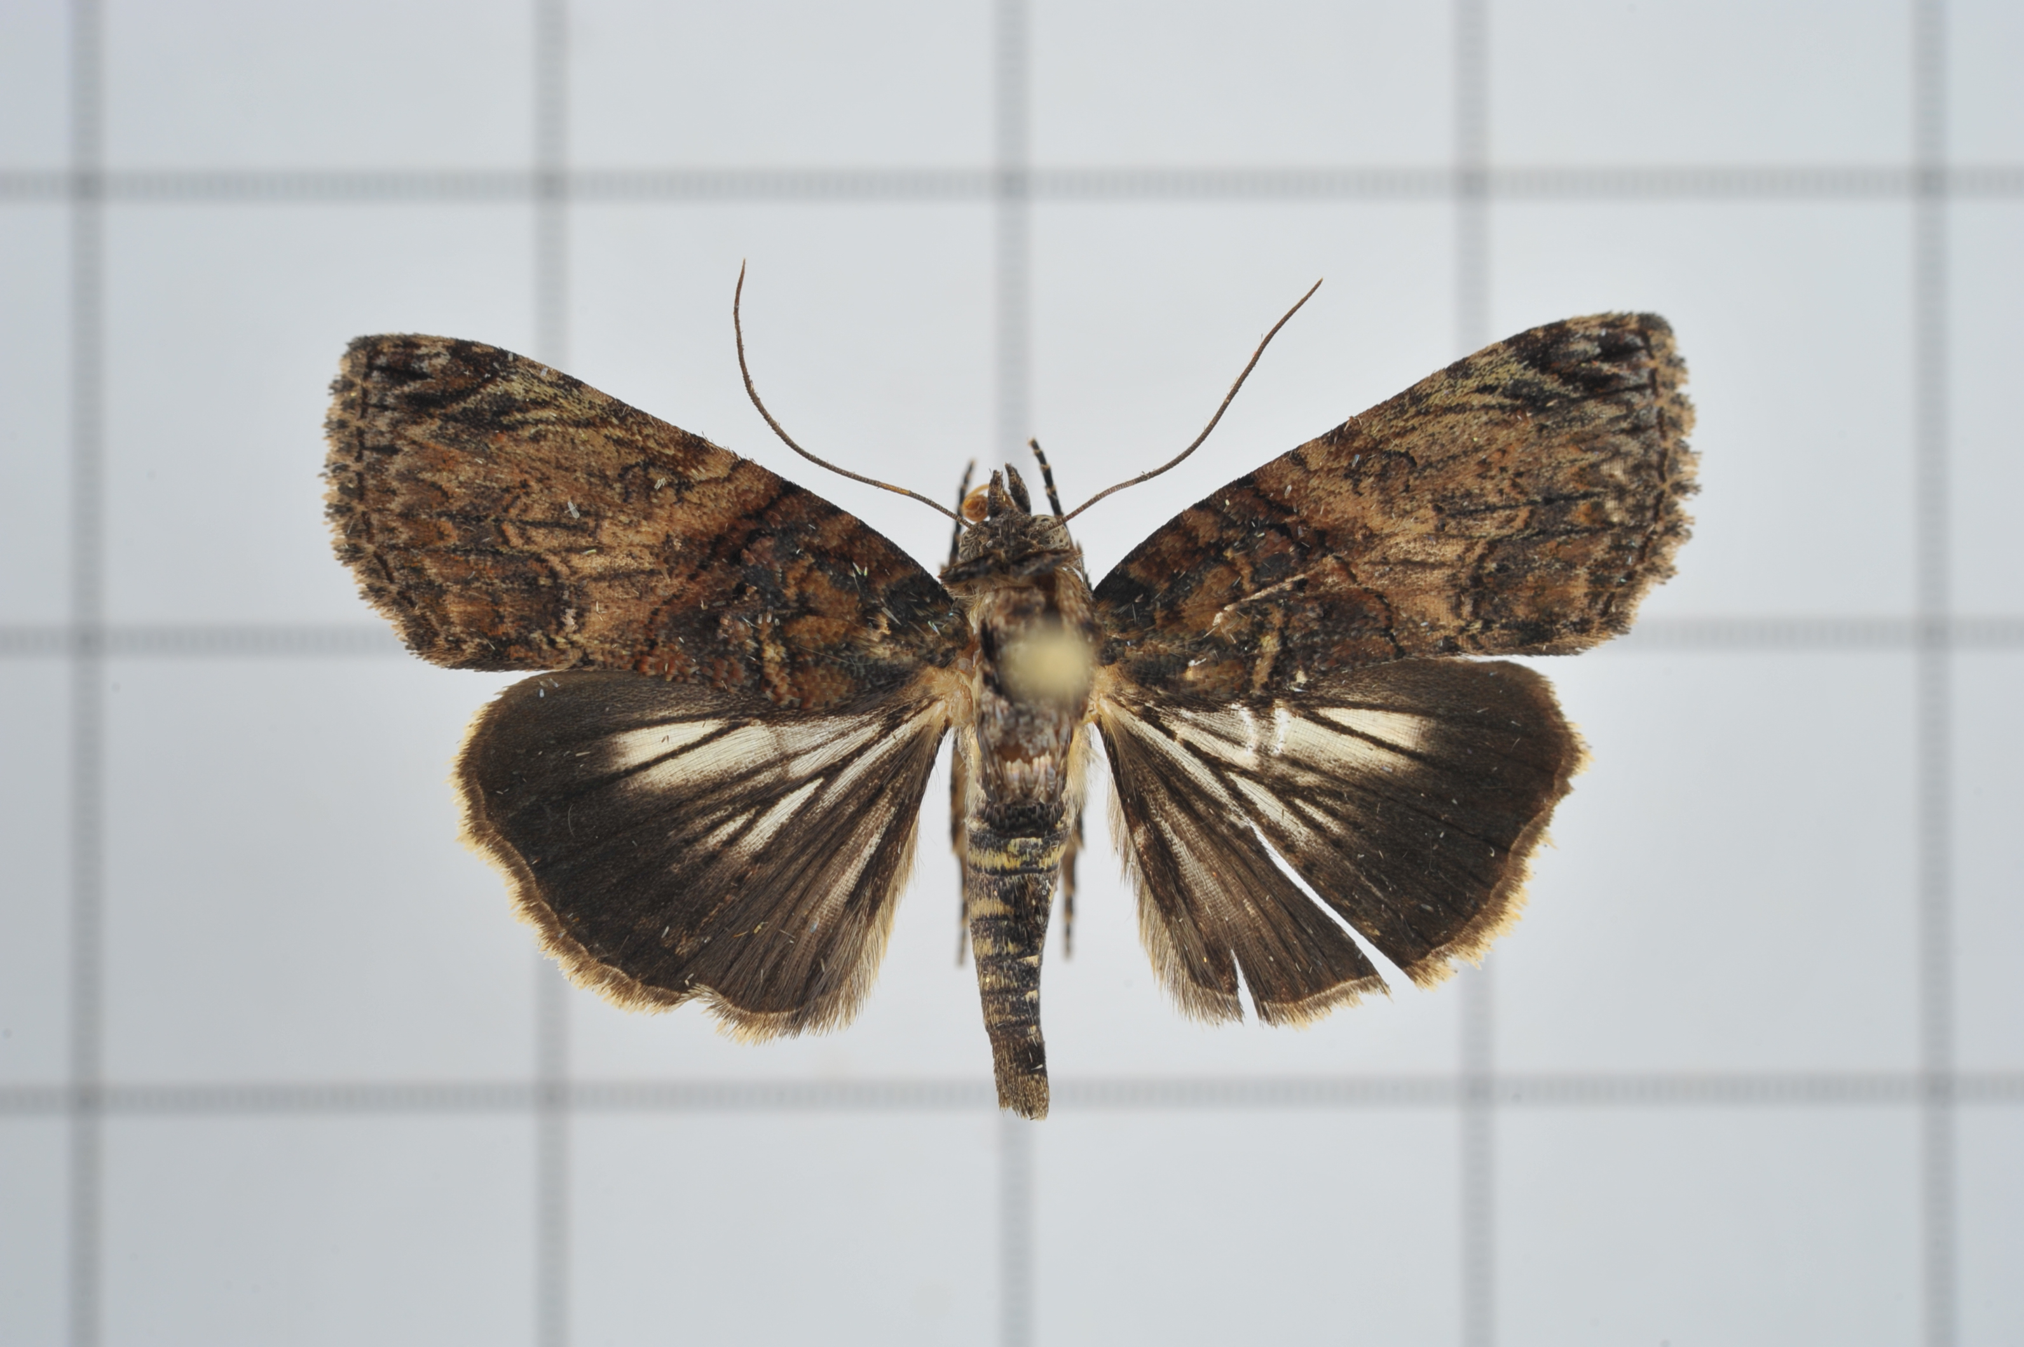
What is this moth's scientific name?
Lophoptera phaeobasis
